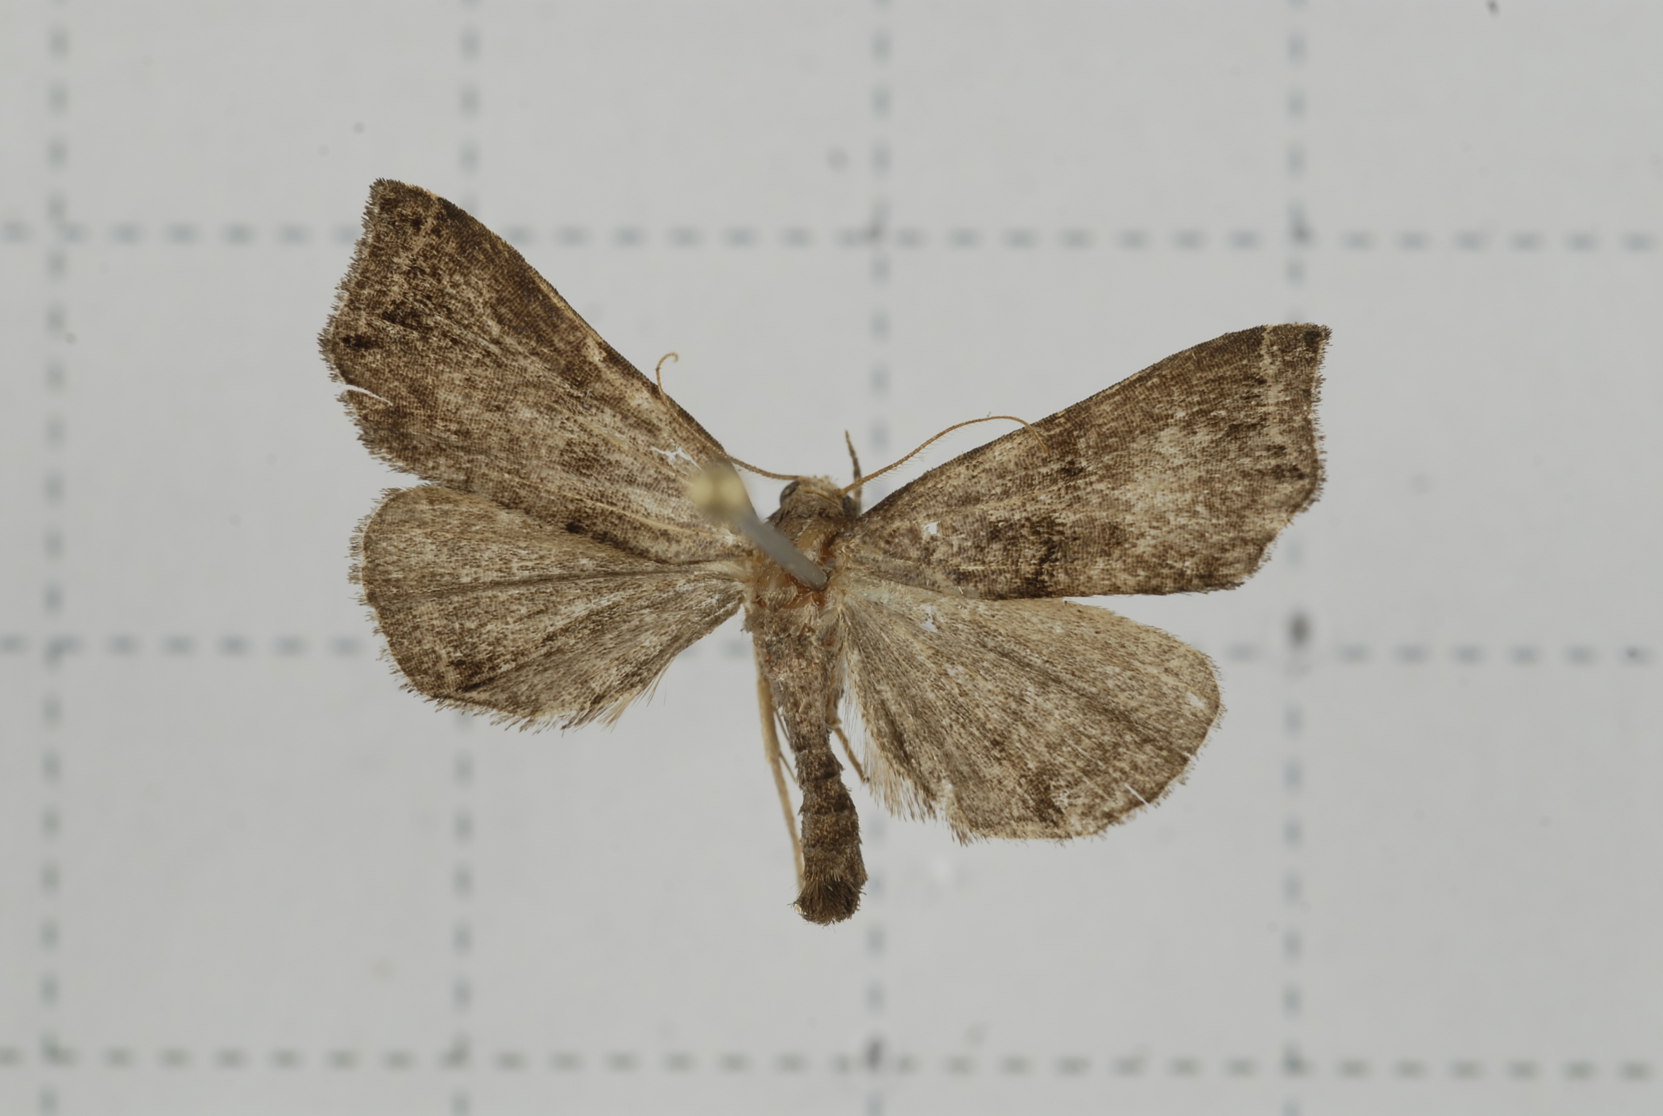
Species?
Hipoepa biasalis
